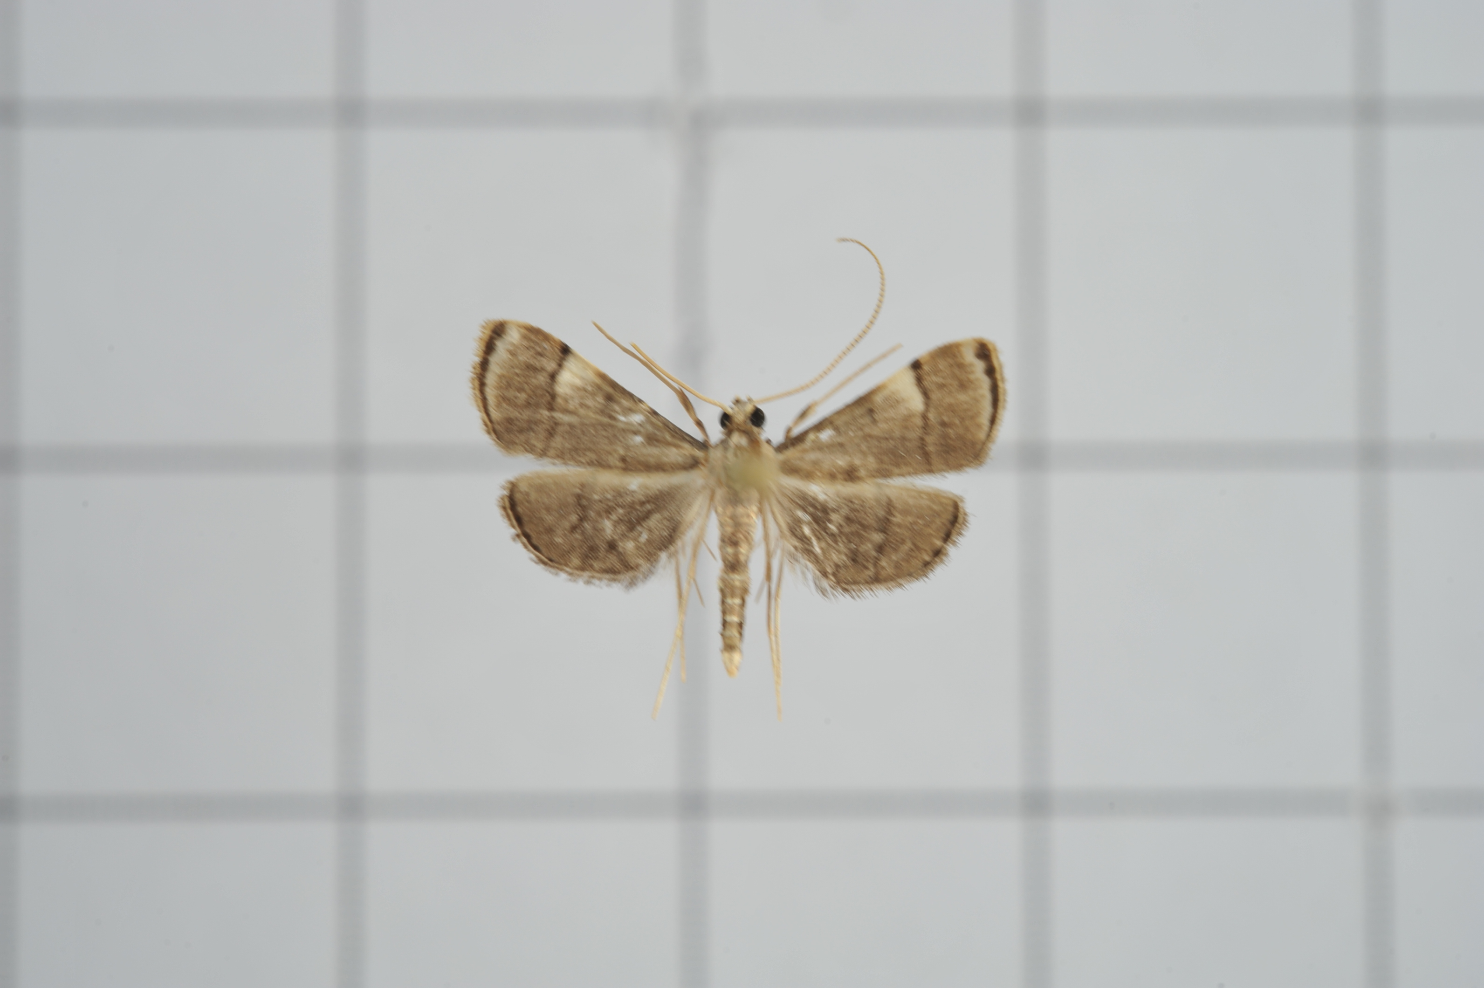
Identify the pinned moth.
Cangetta hartoghialis
